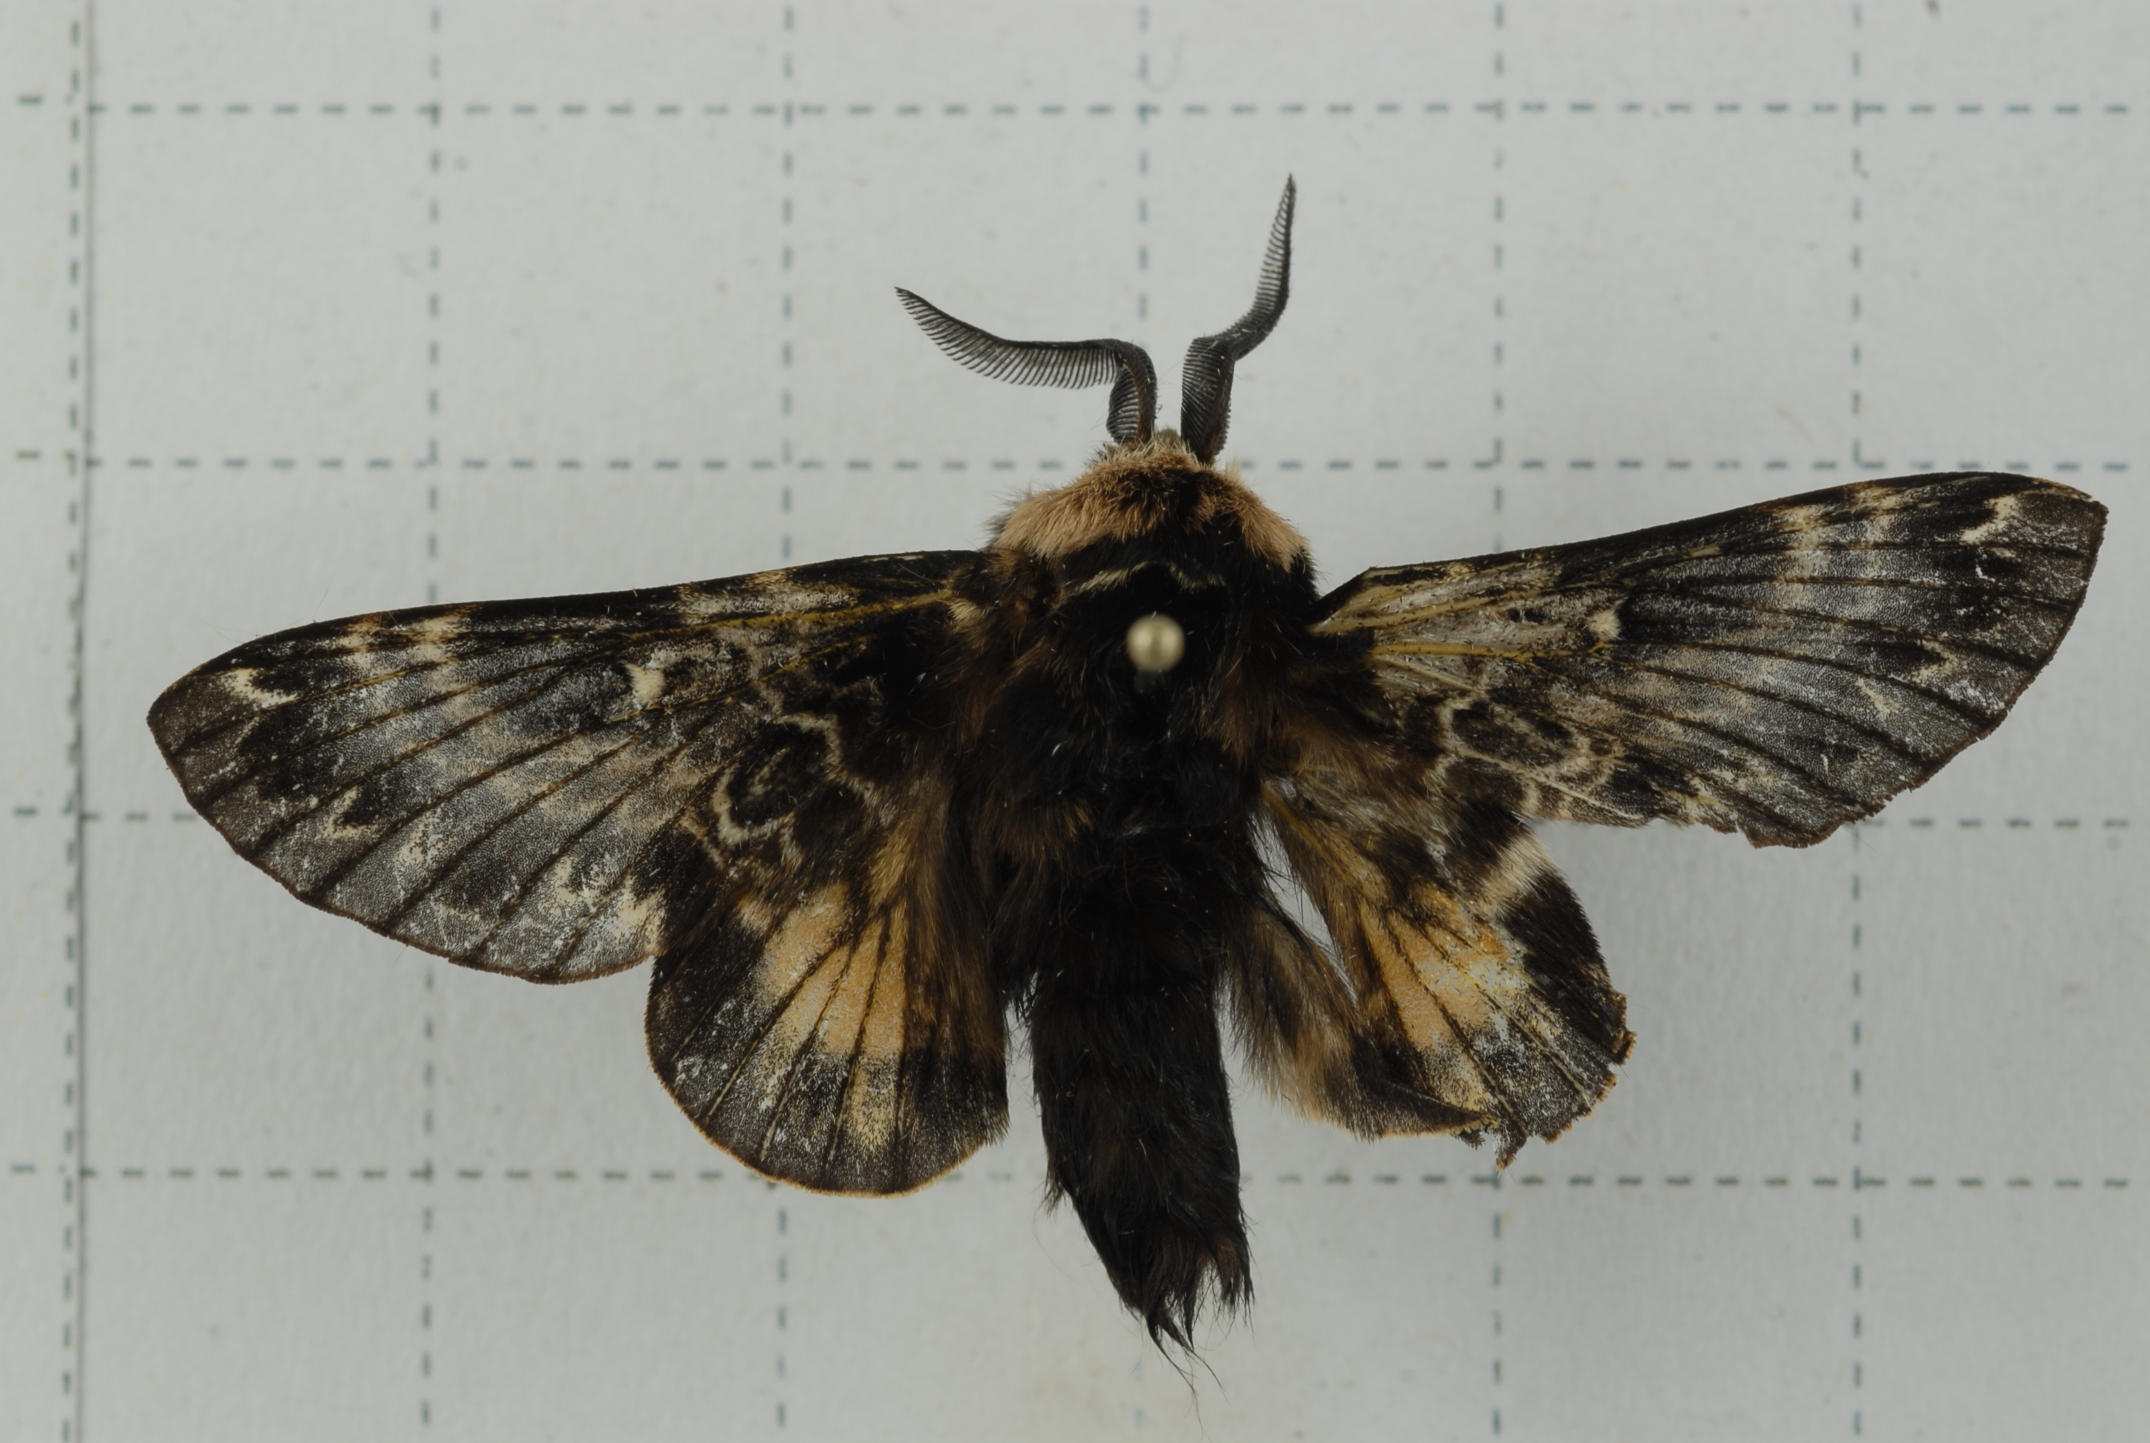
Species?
Pyrosis ni
